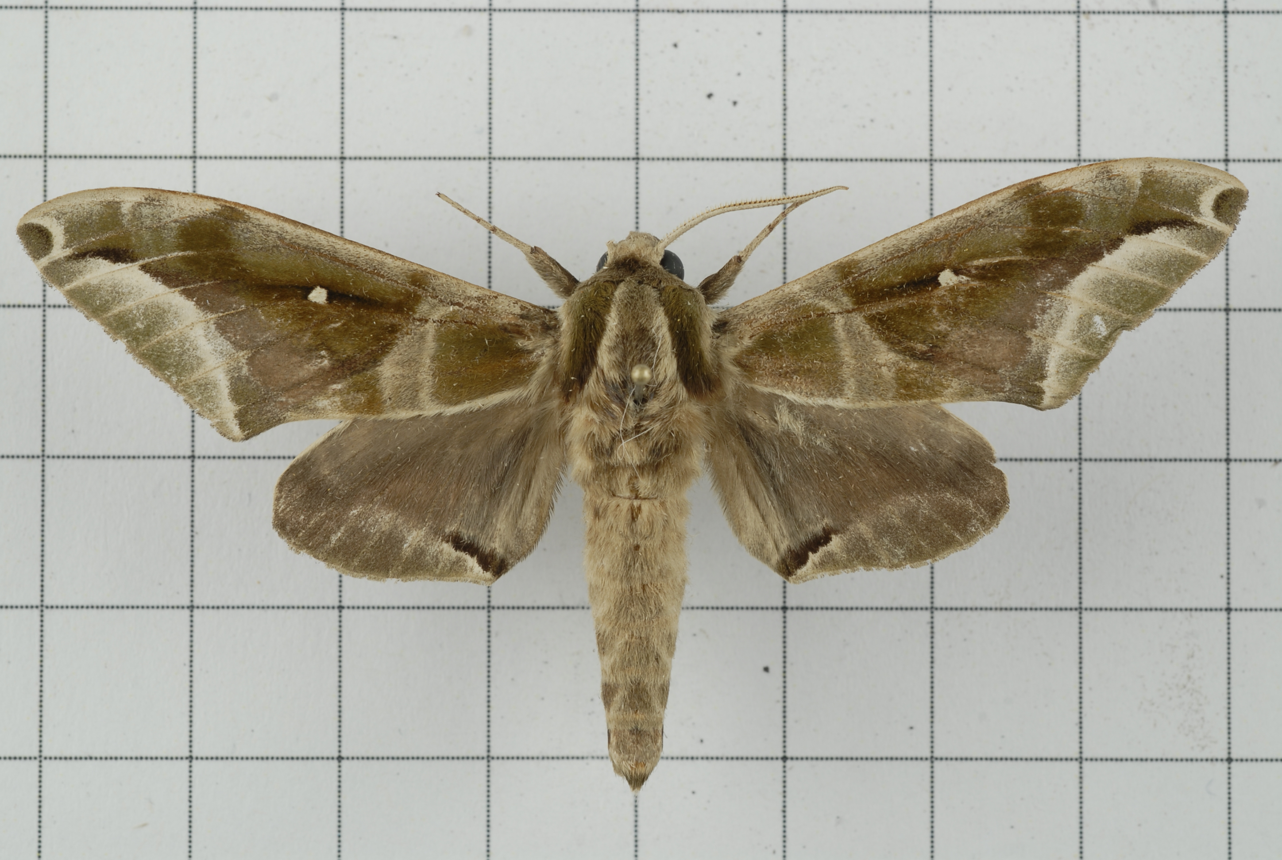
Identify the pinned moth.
Parum colligata
